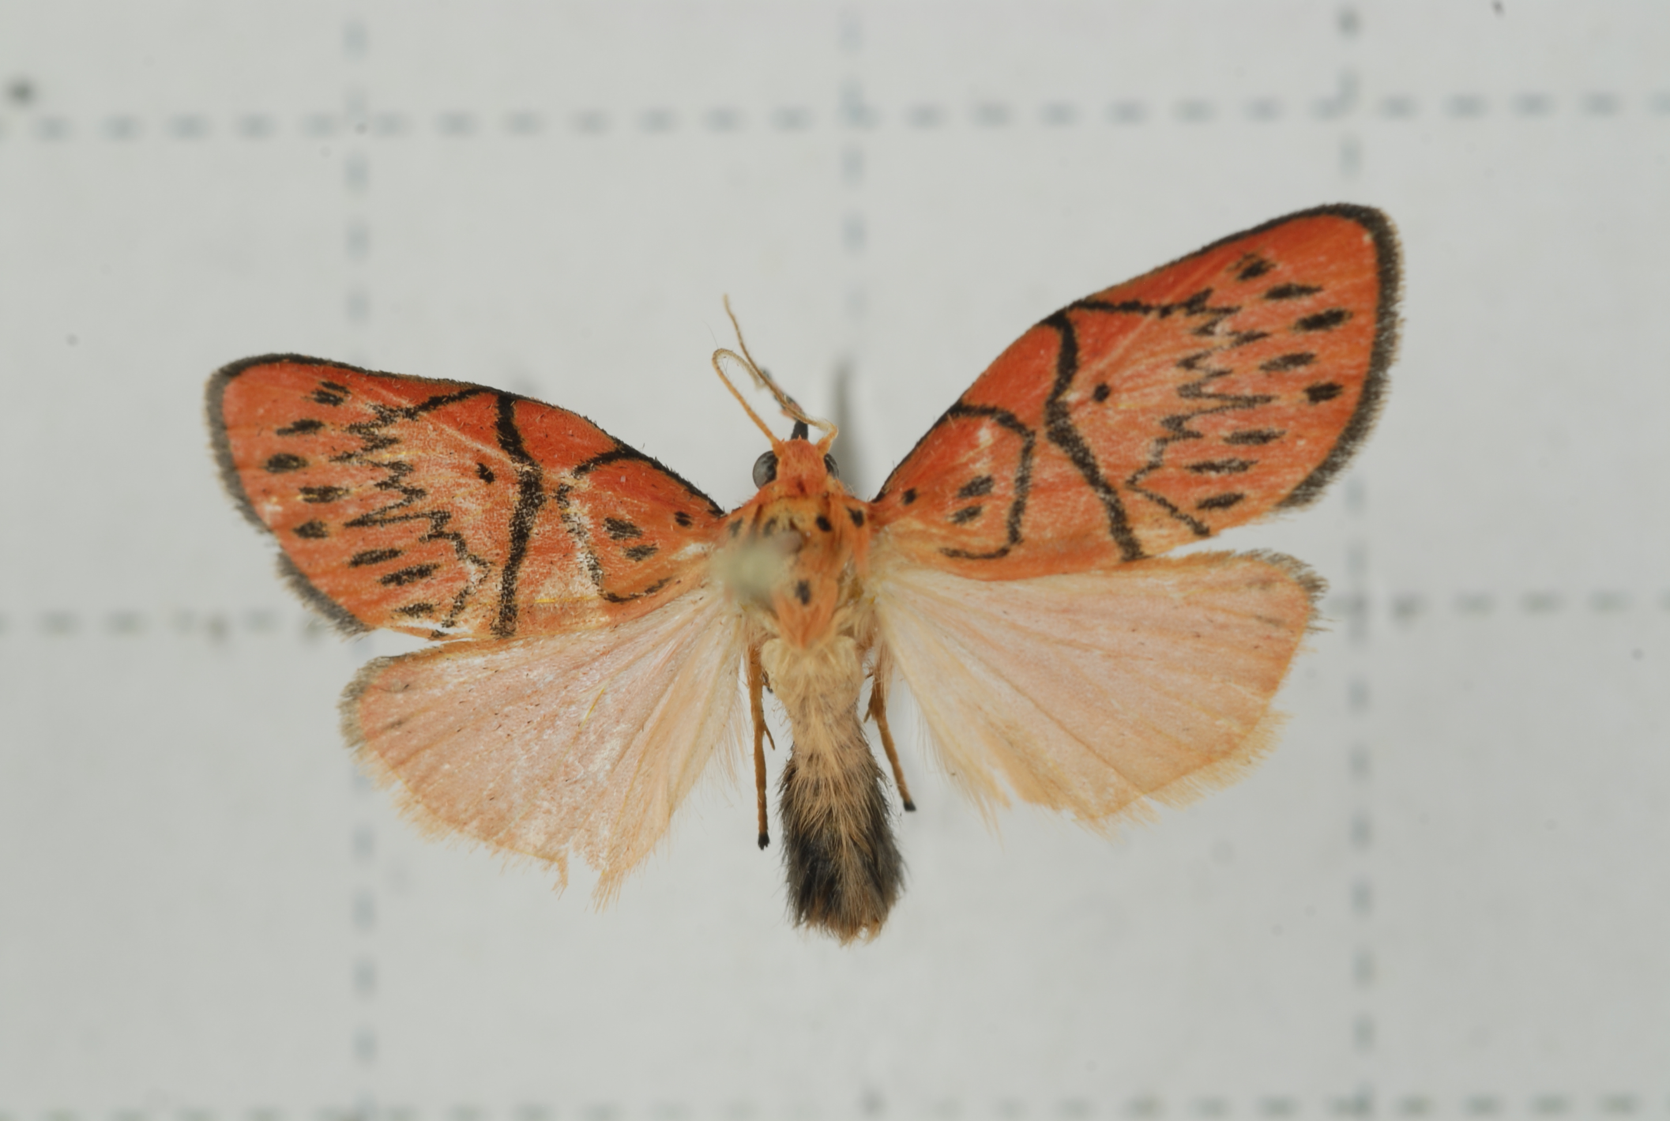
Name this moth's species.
Aberrasine lichenshihi
